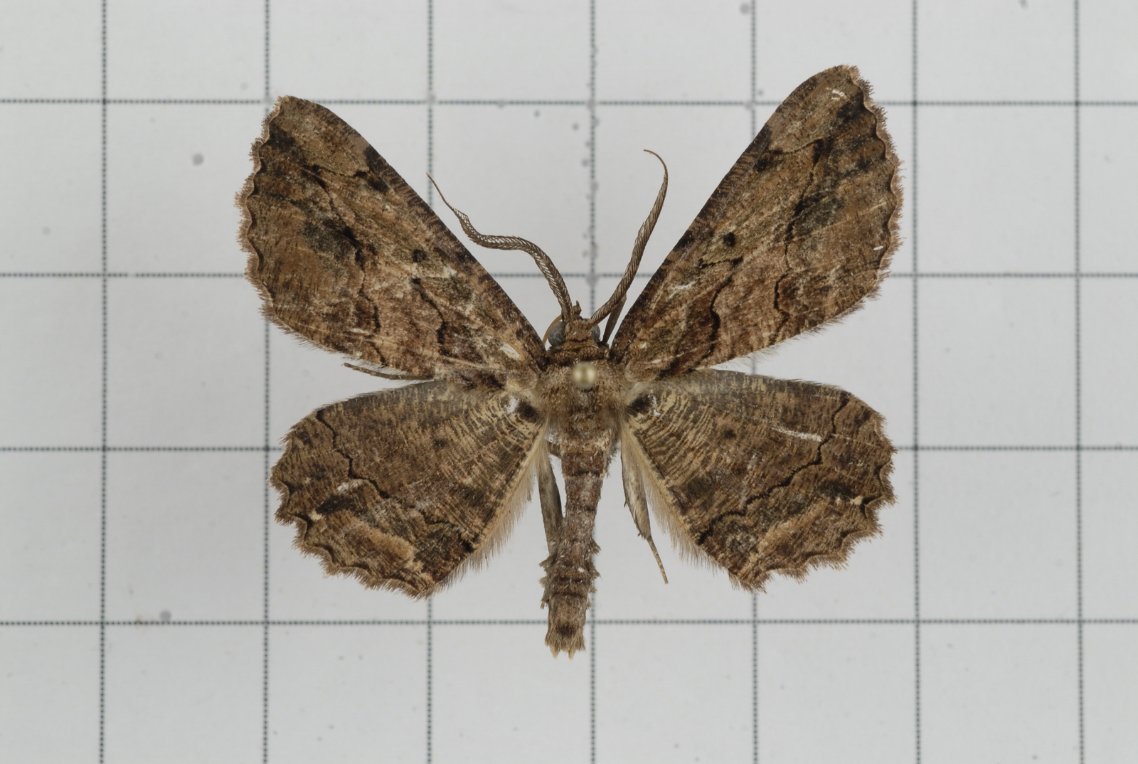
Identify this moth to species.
Menophra mitsundoi
